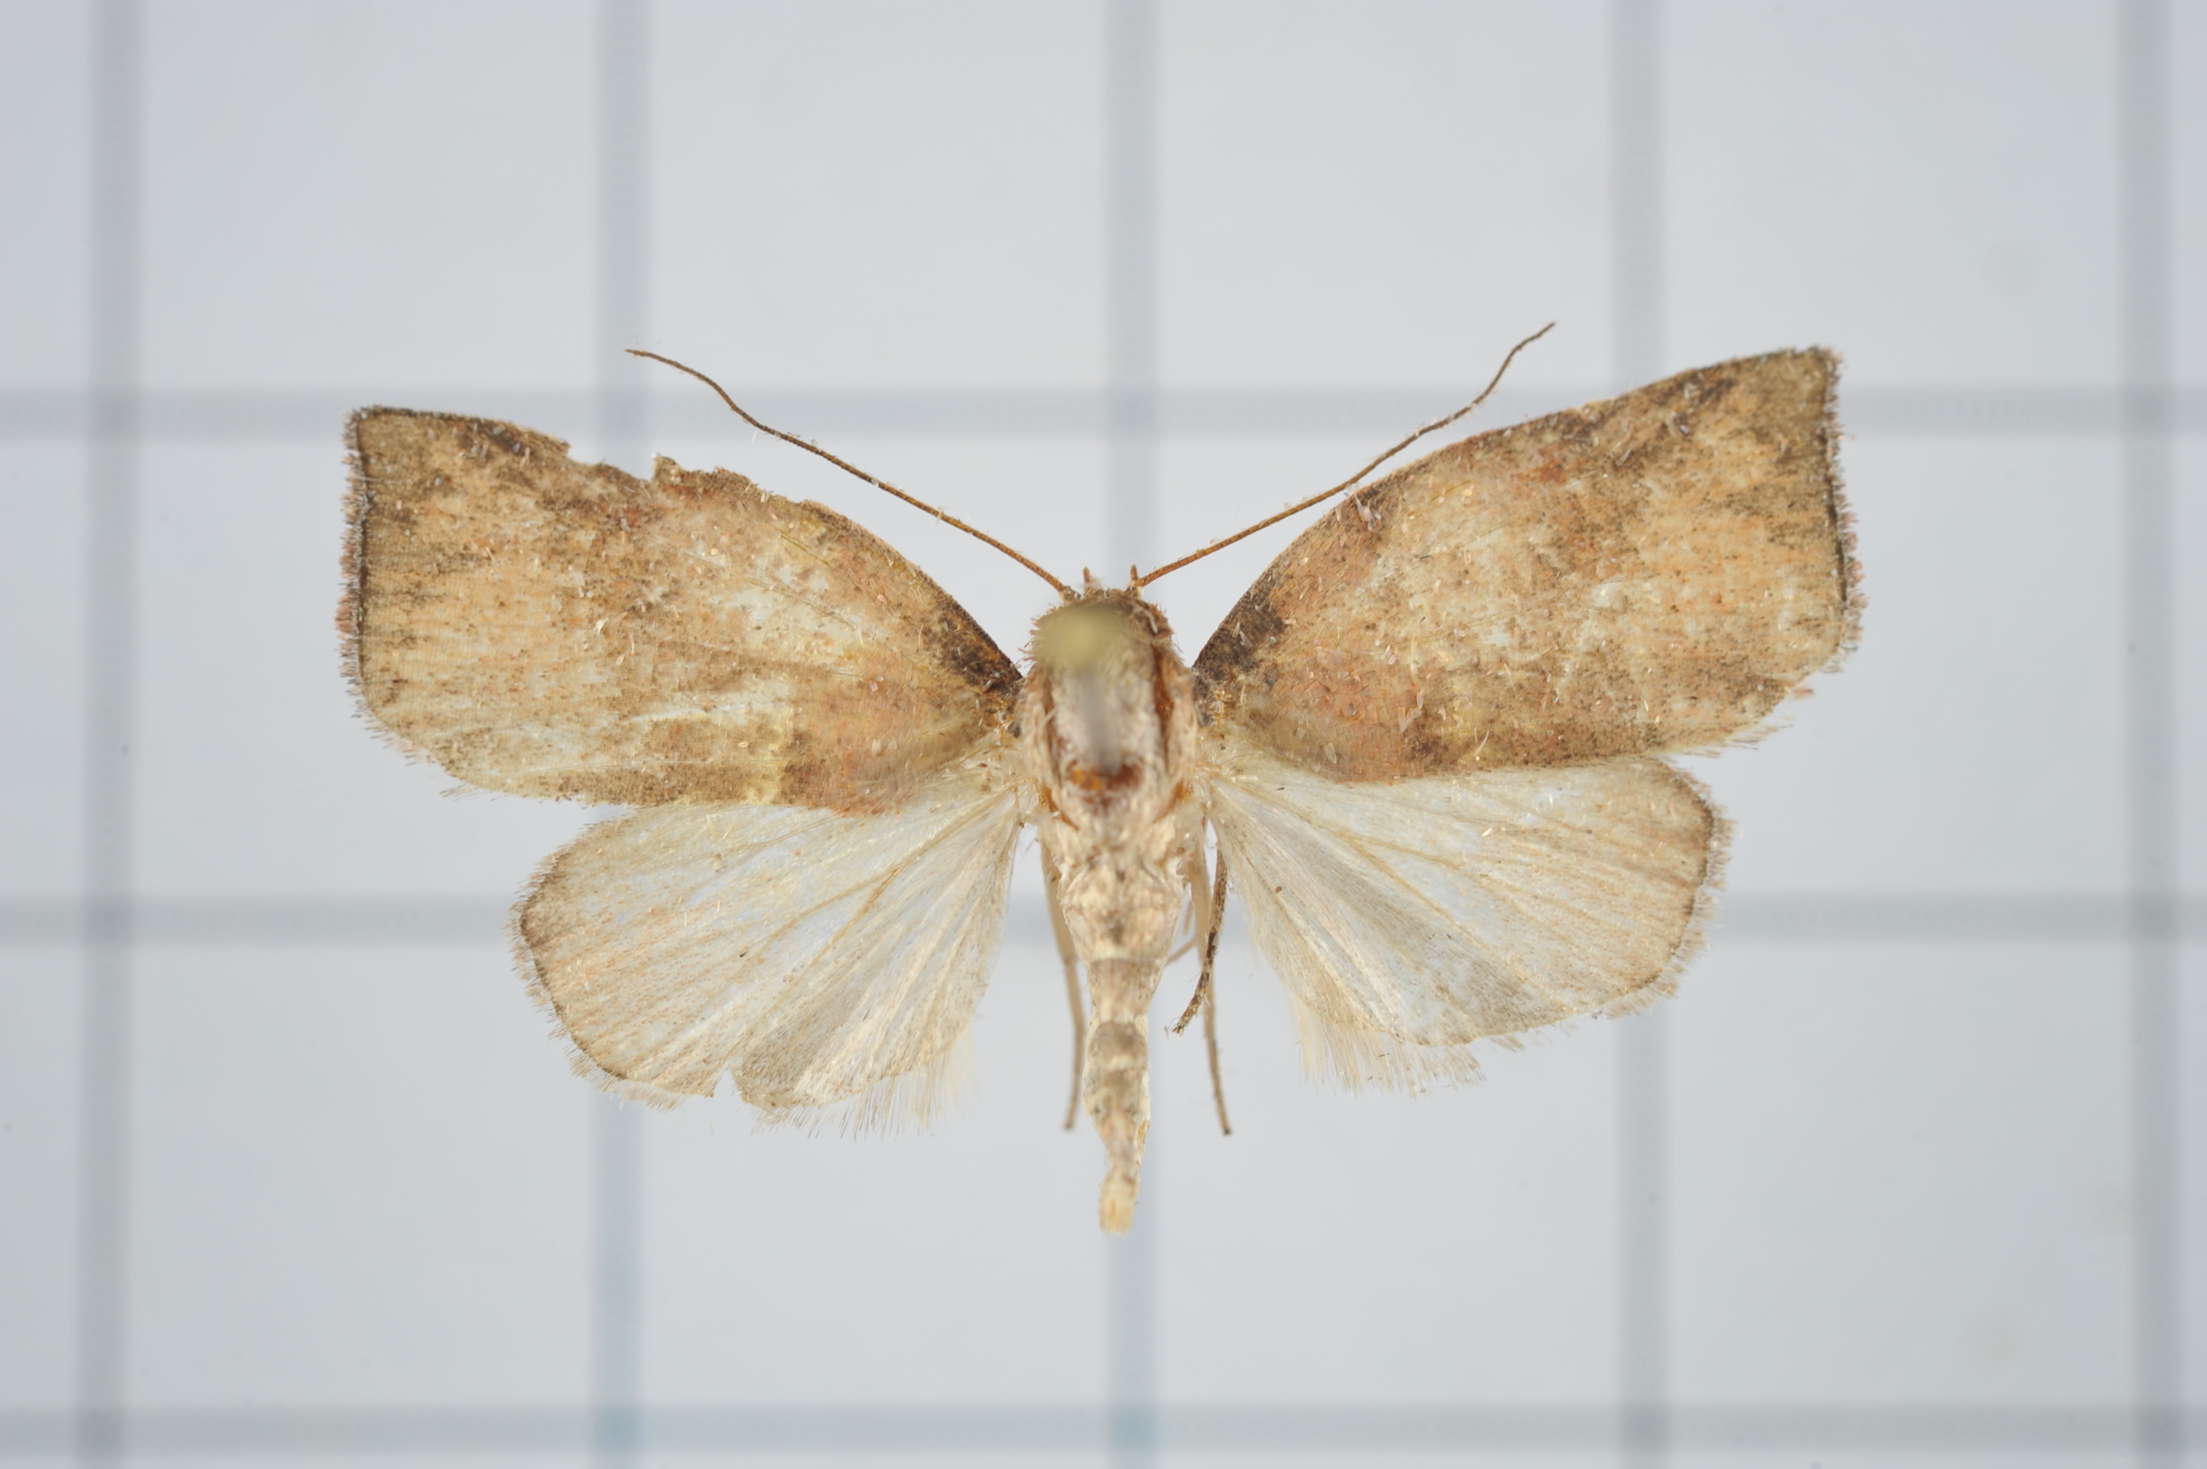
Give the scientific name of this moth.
Beara tortriciformis
